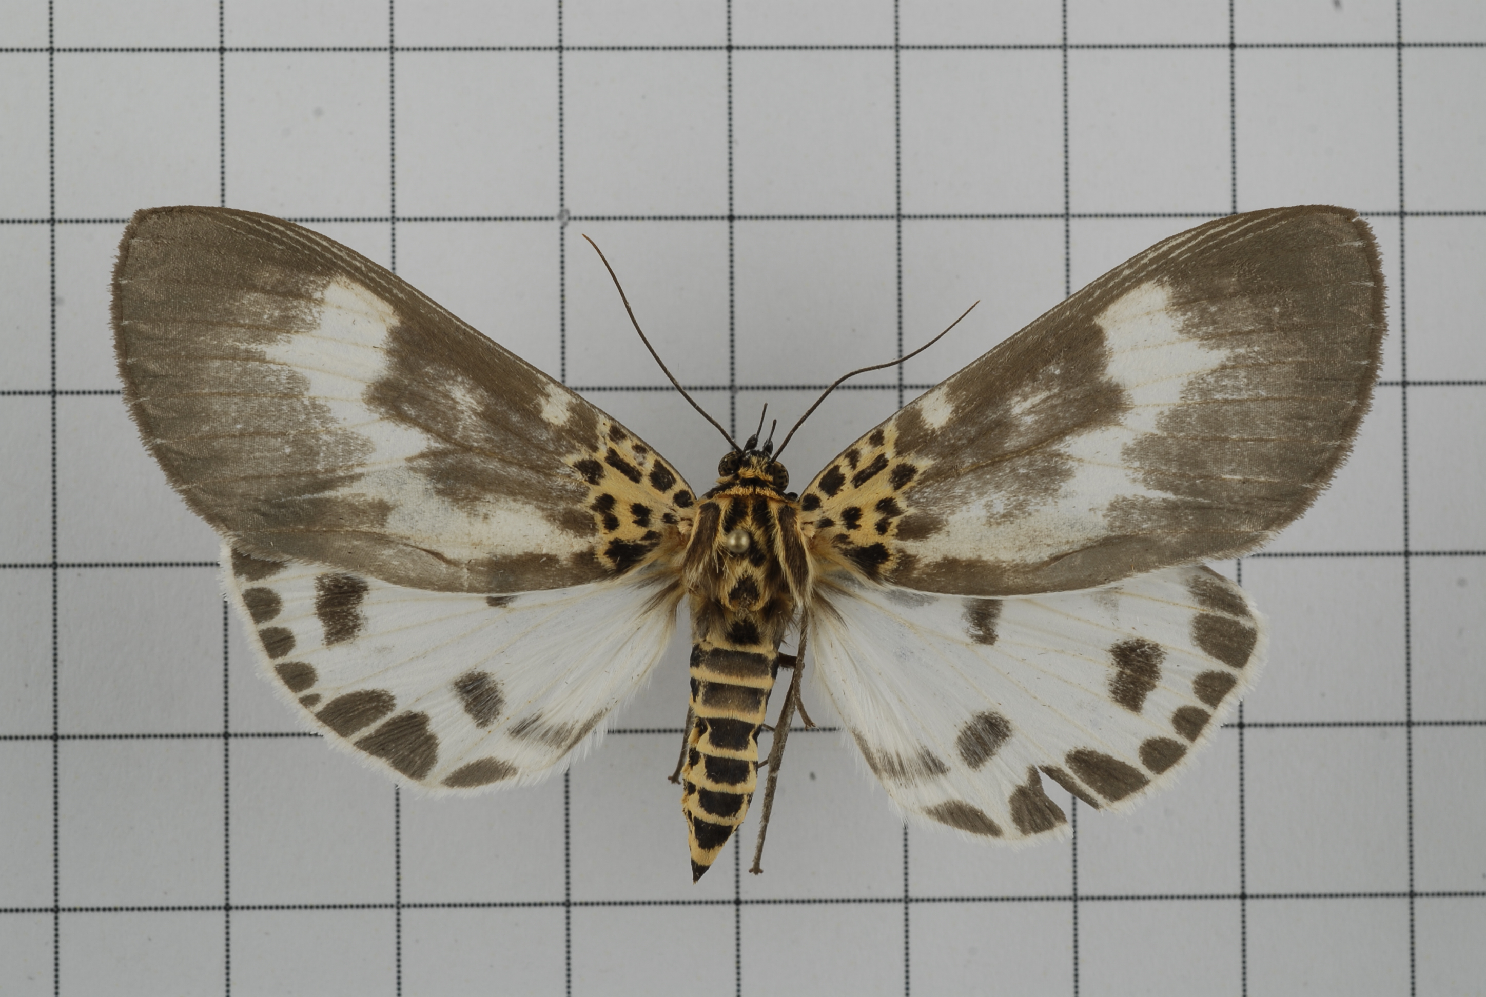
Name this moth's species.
Asota tortuosa
